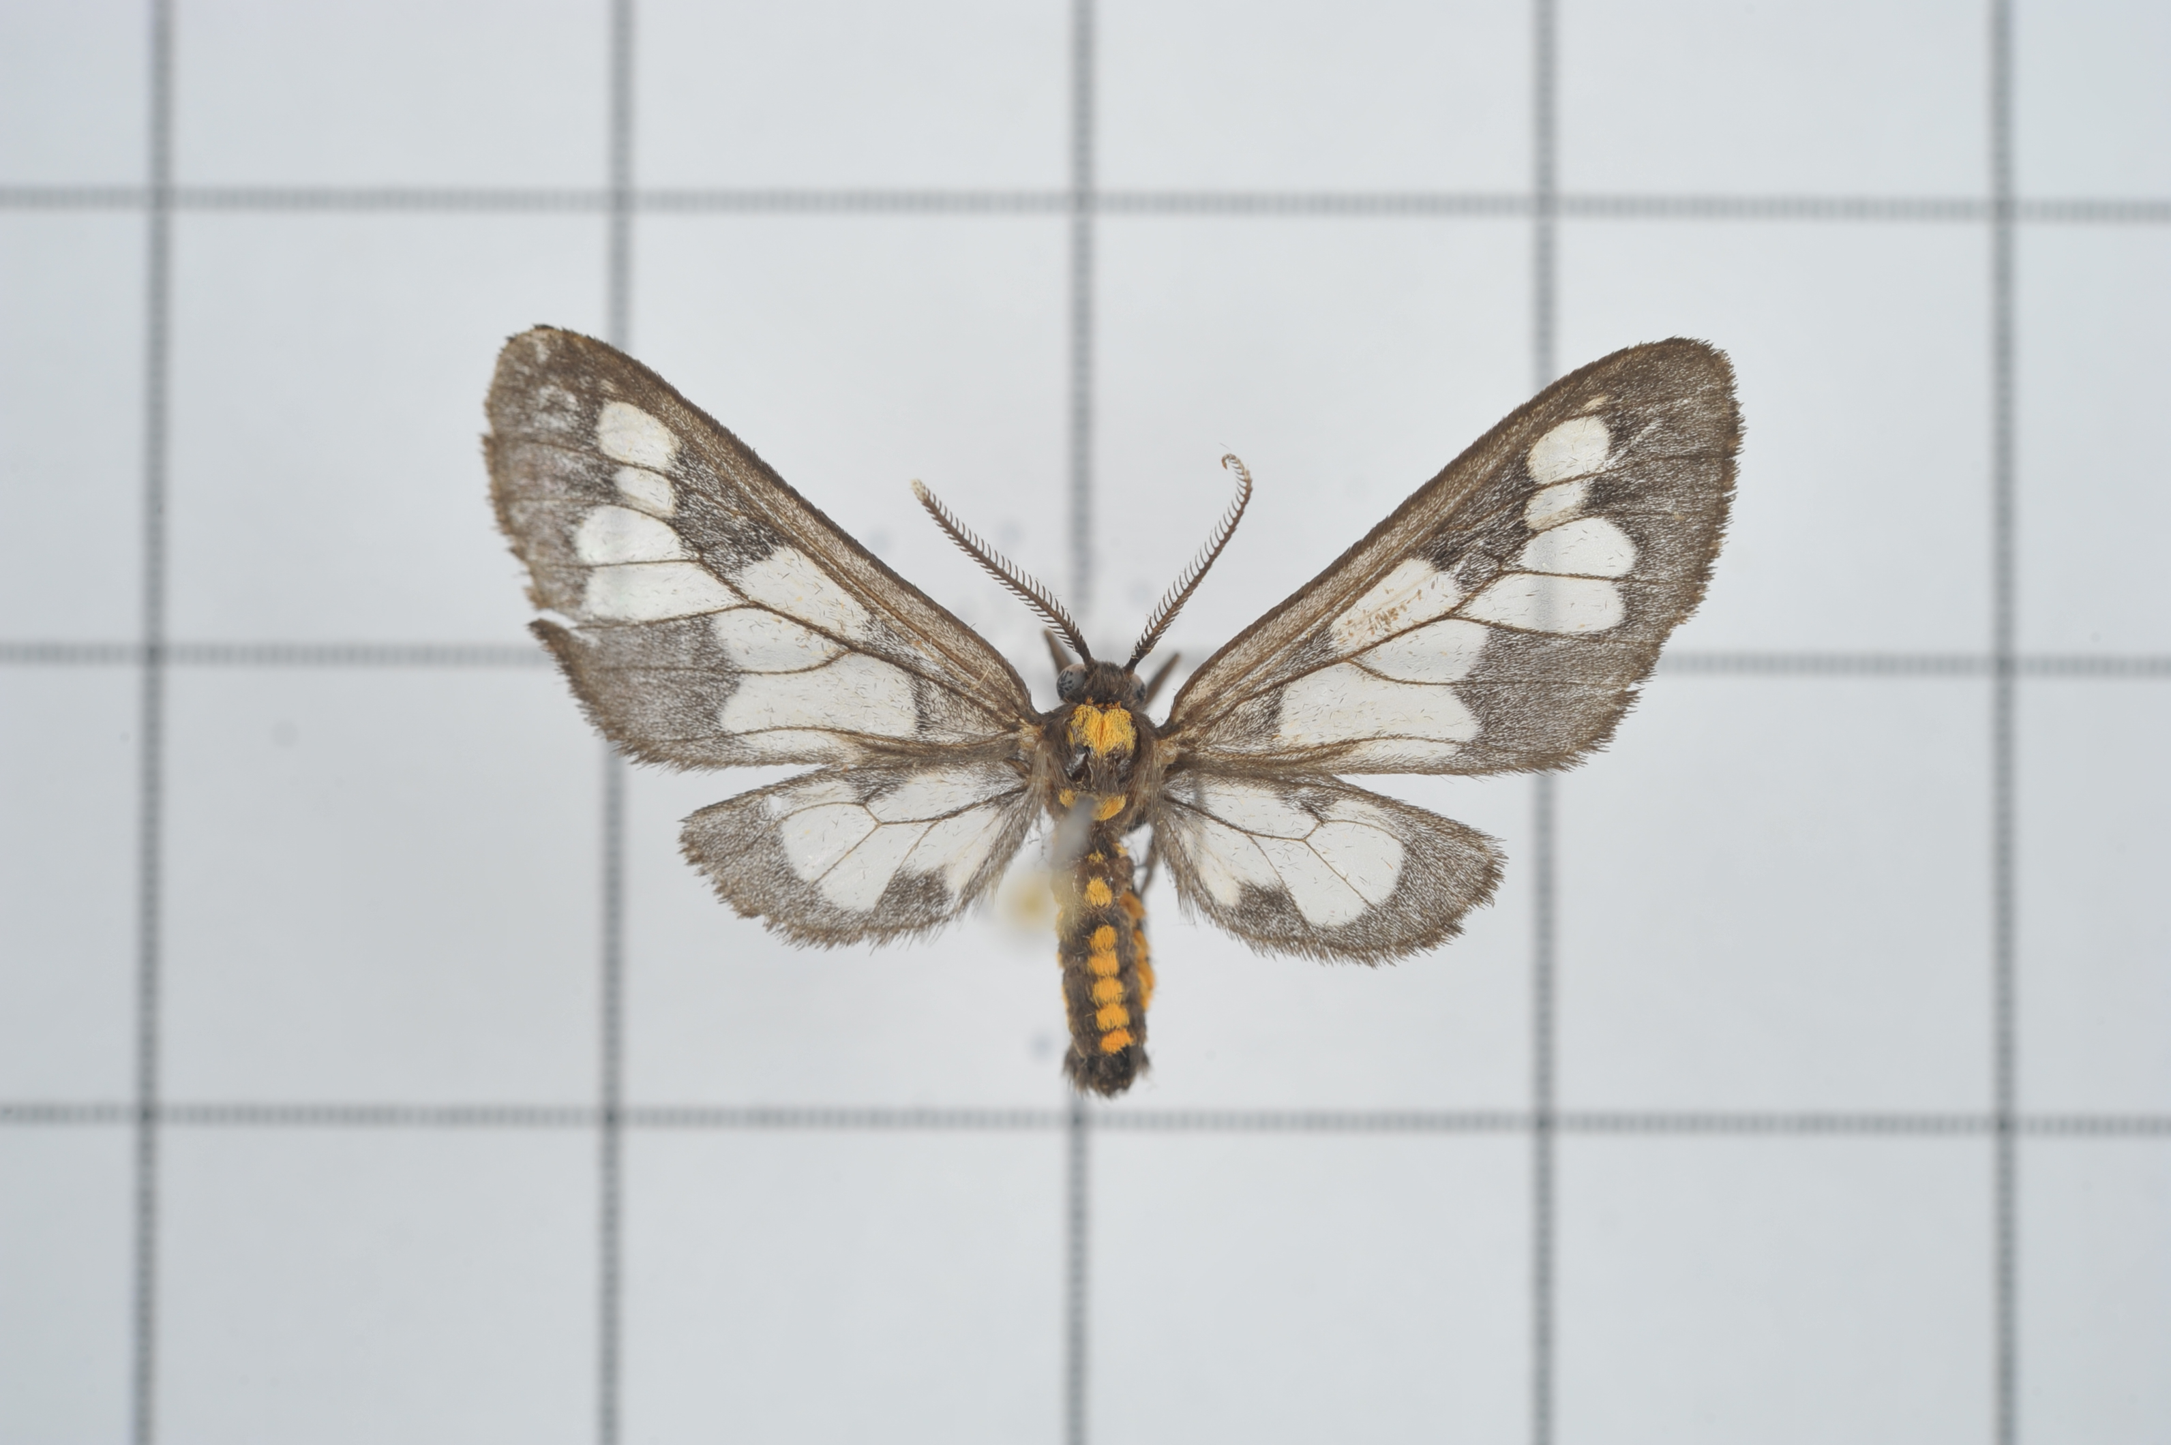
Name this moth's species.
Eressa confinis finitima
